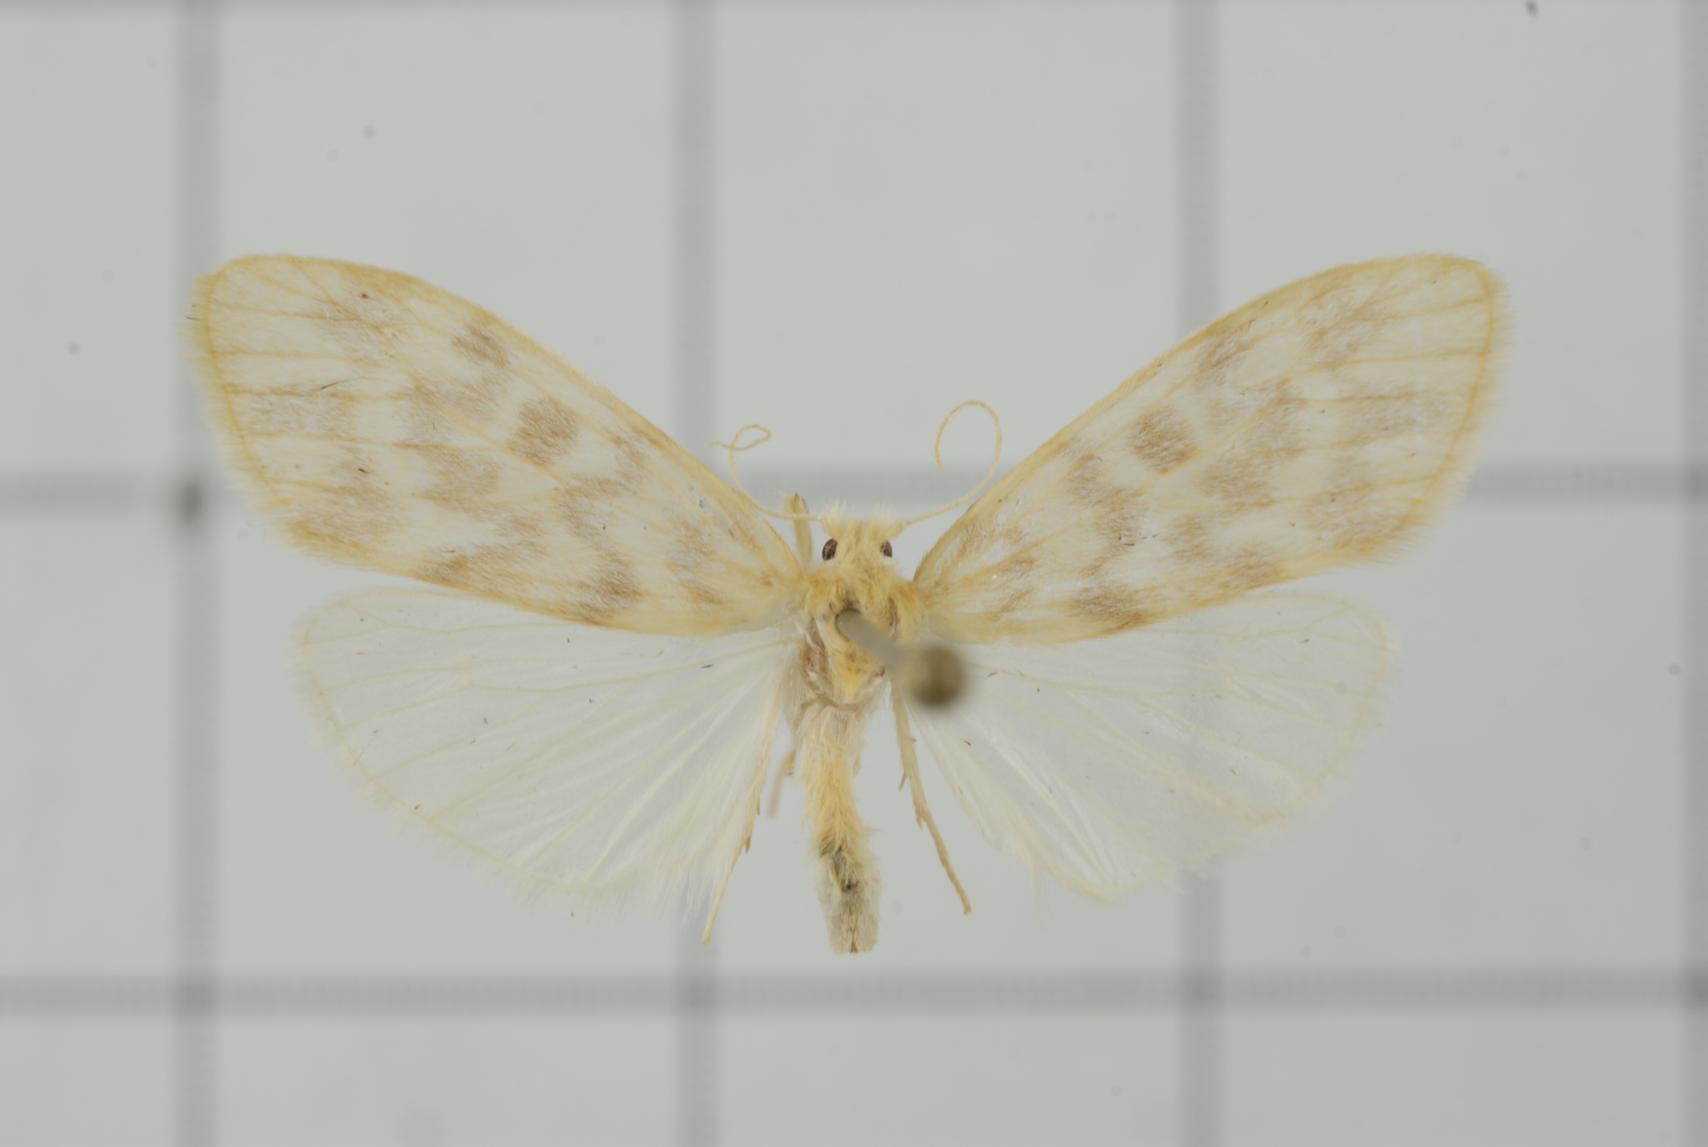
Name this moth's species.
Hemipsilia coavestis
